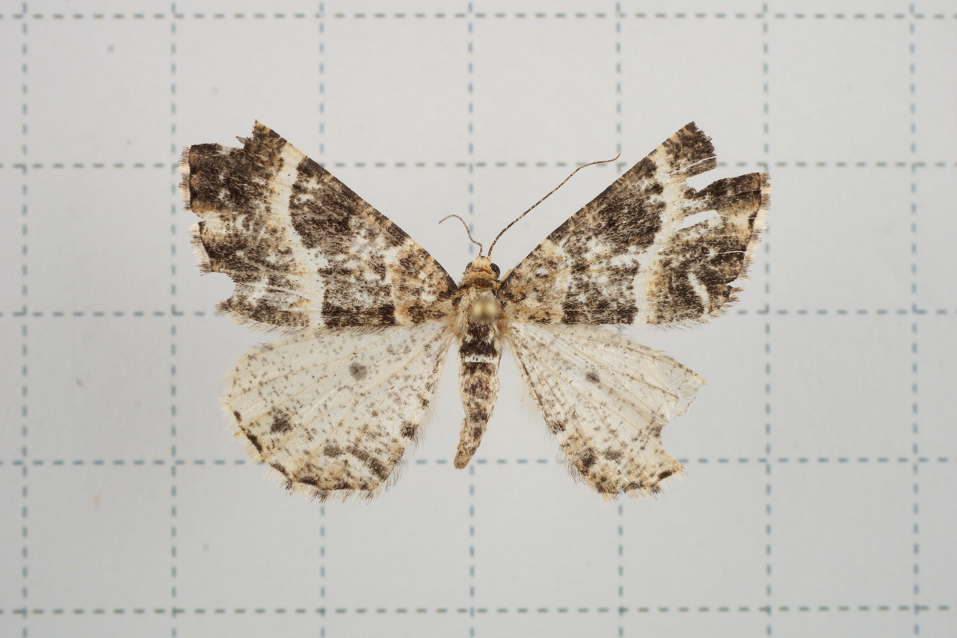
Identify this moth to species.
Harutalcis fumigata
